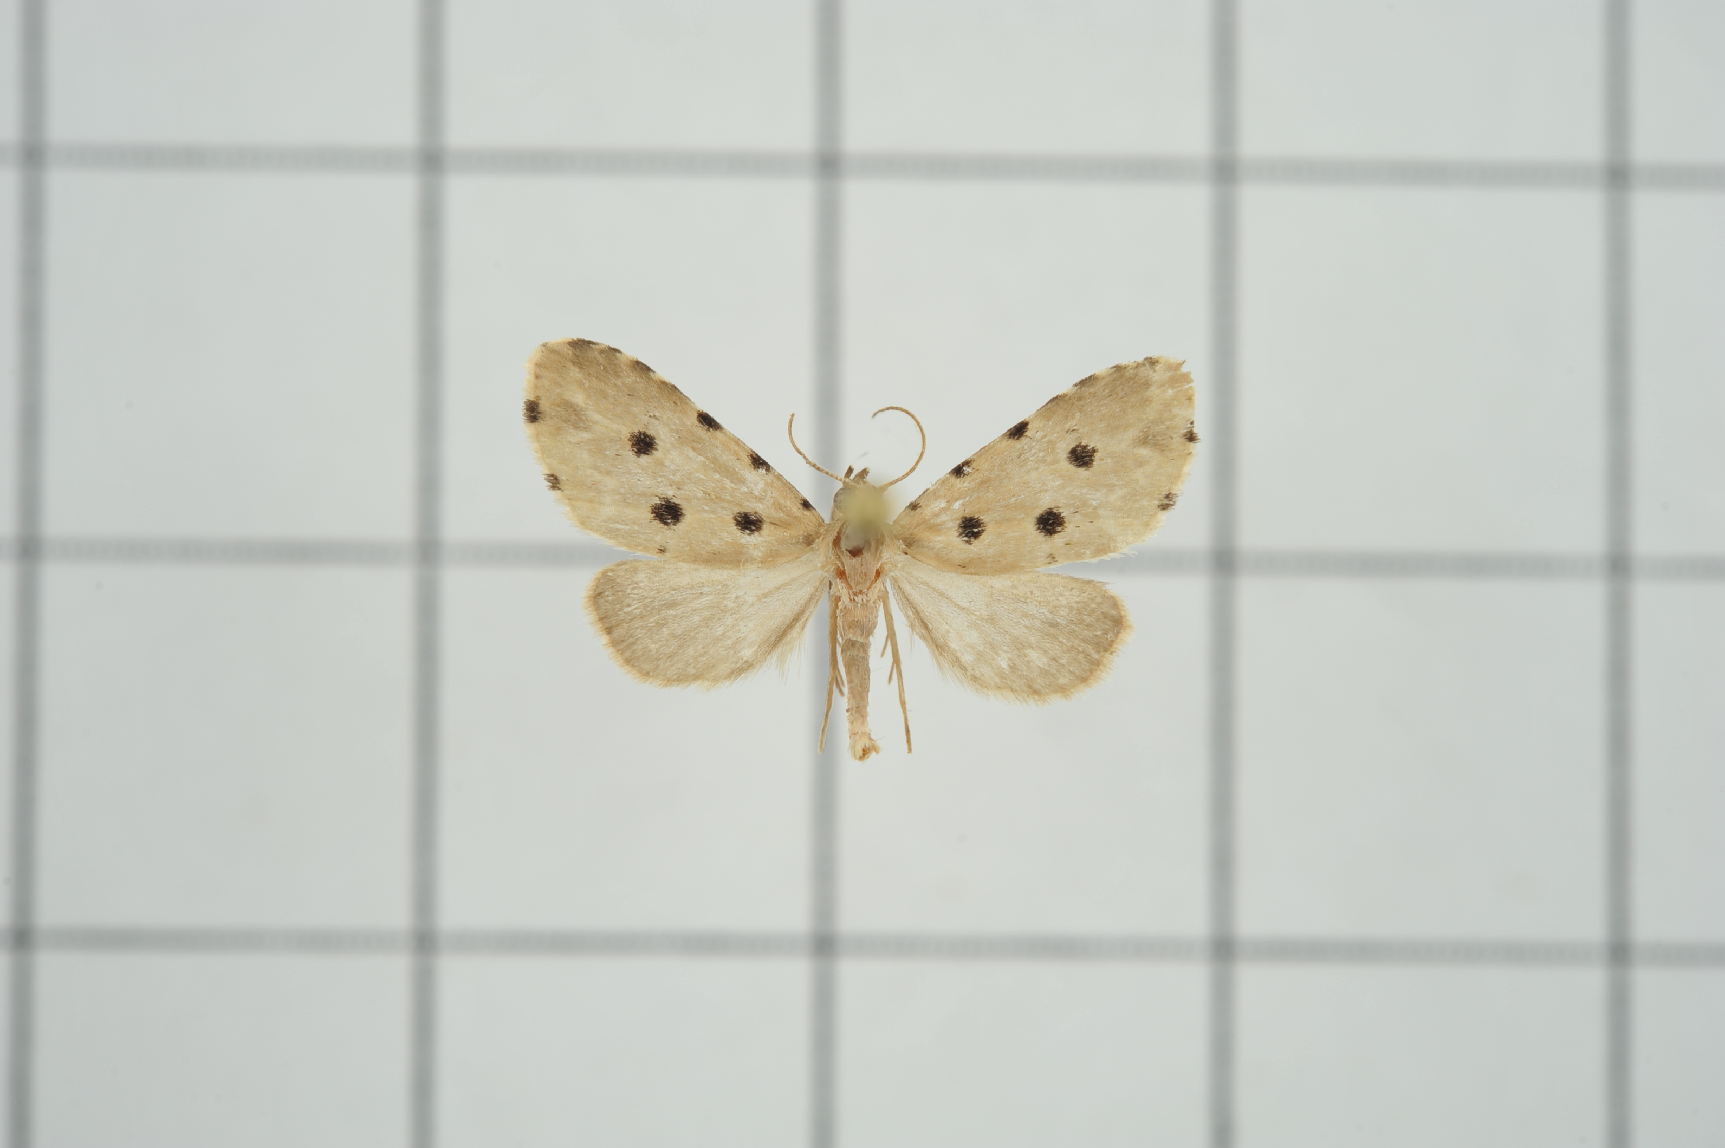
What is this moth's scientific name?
Metaemene atrigutta
